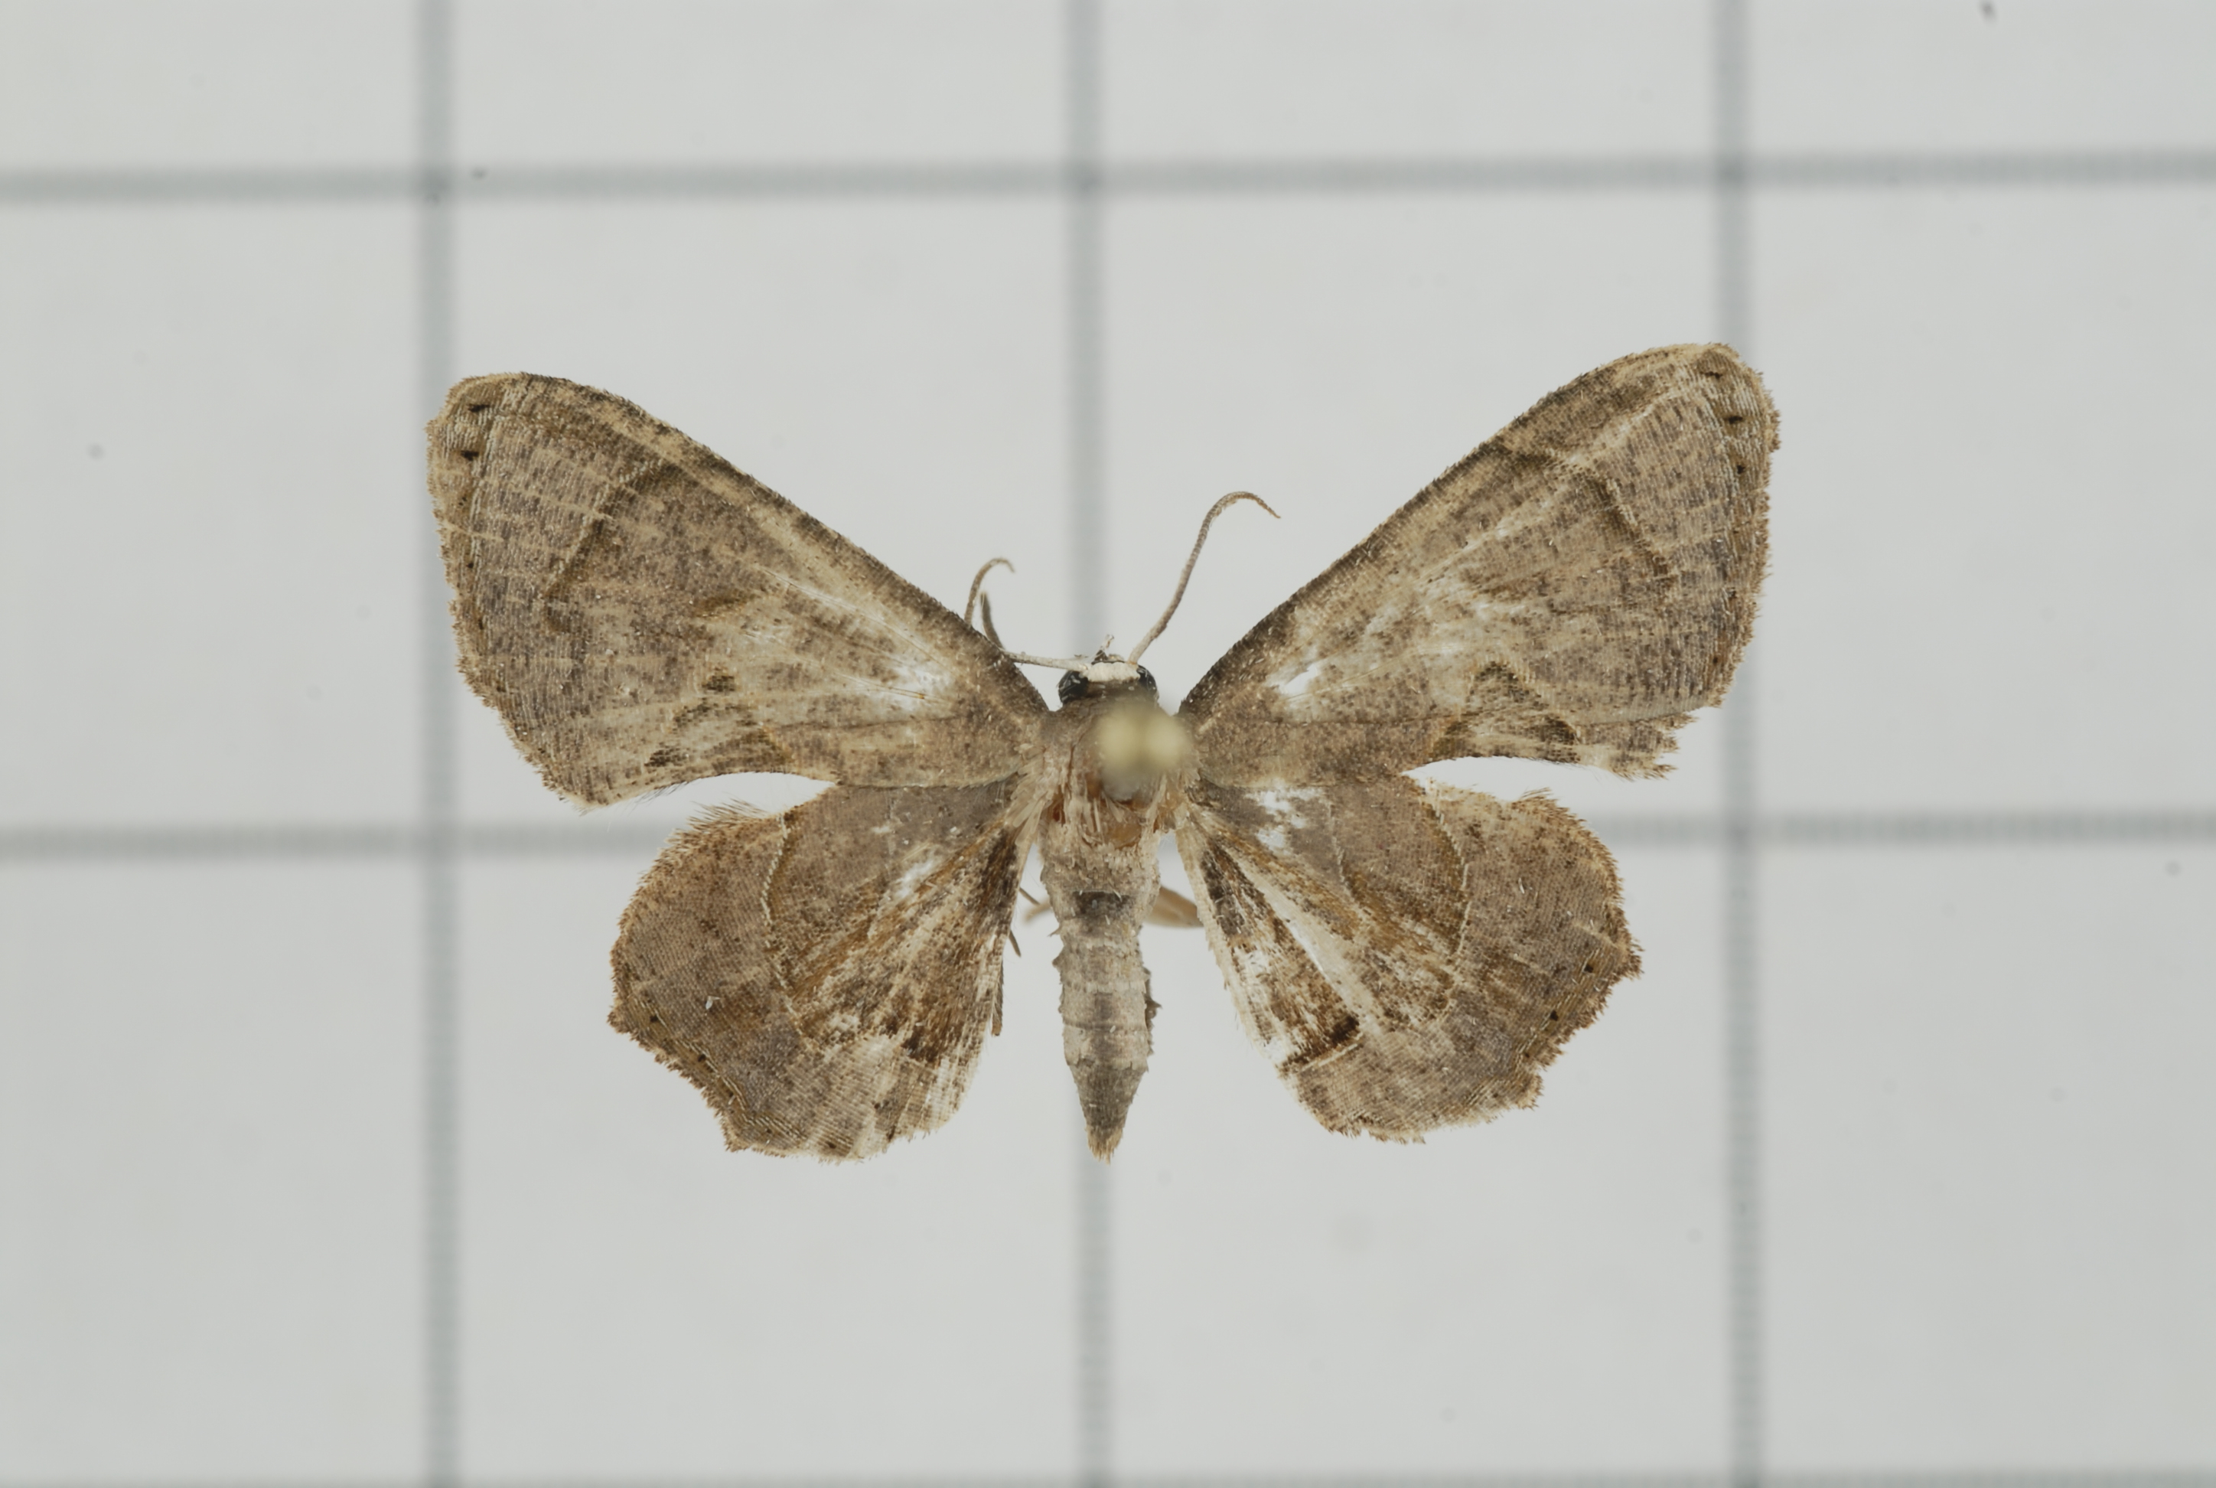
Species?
Phazaca kosemponicola
